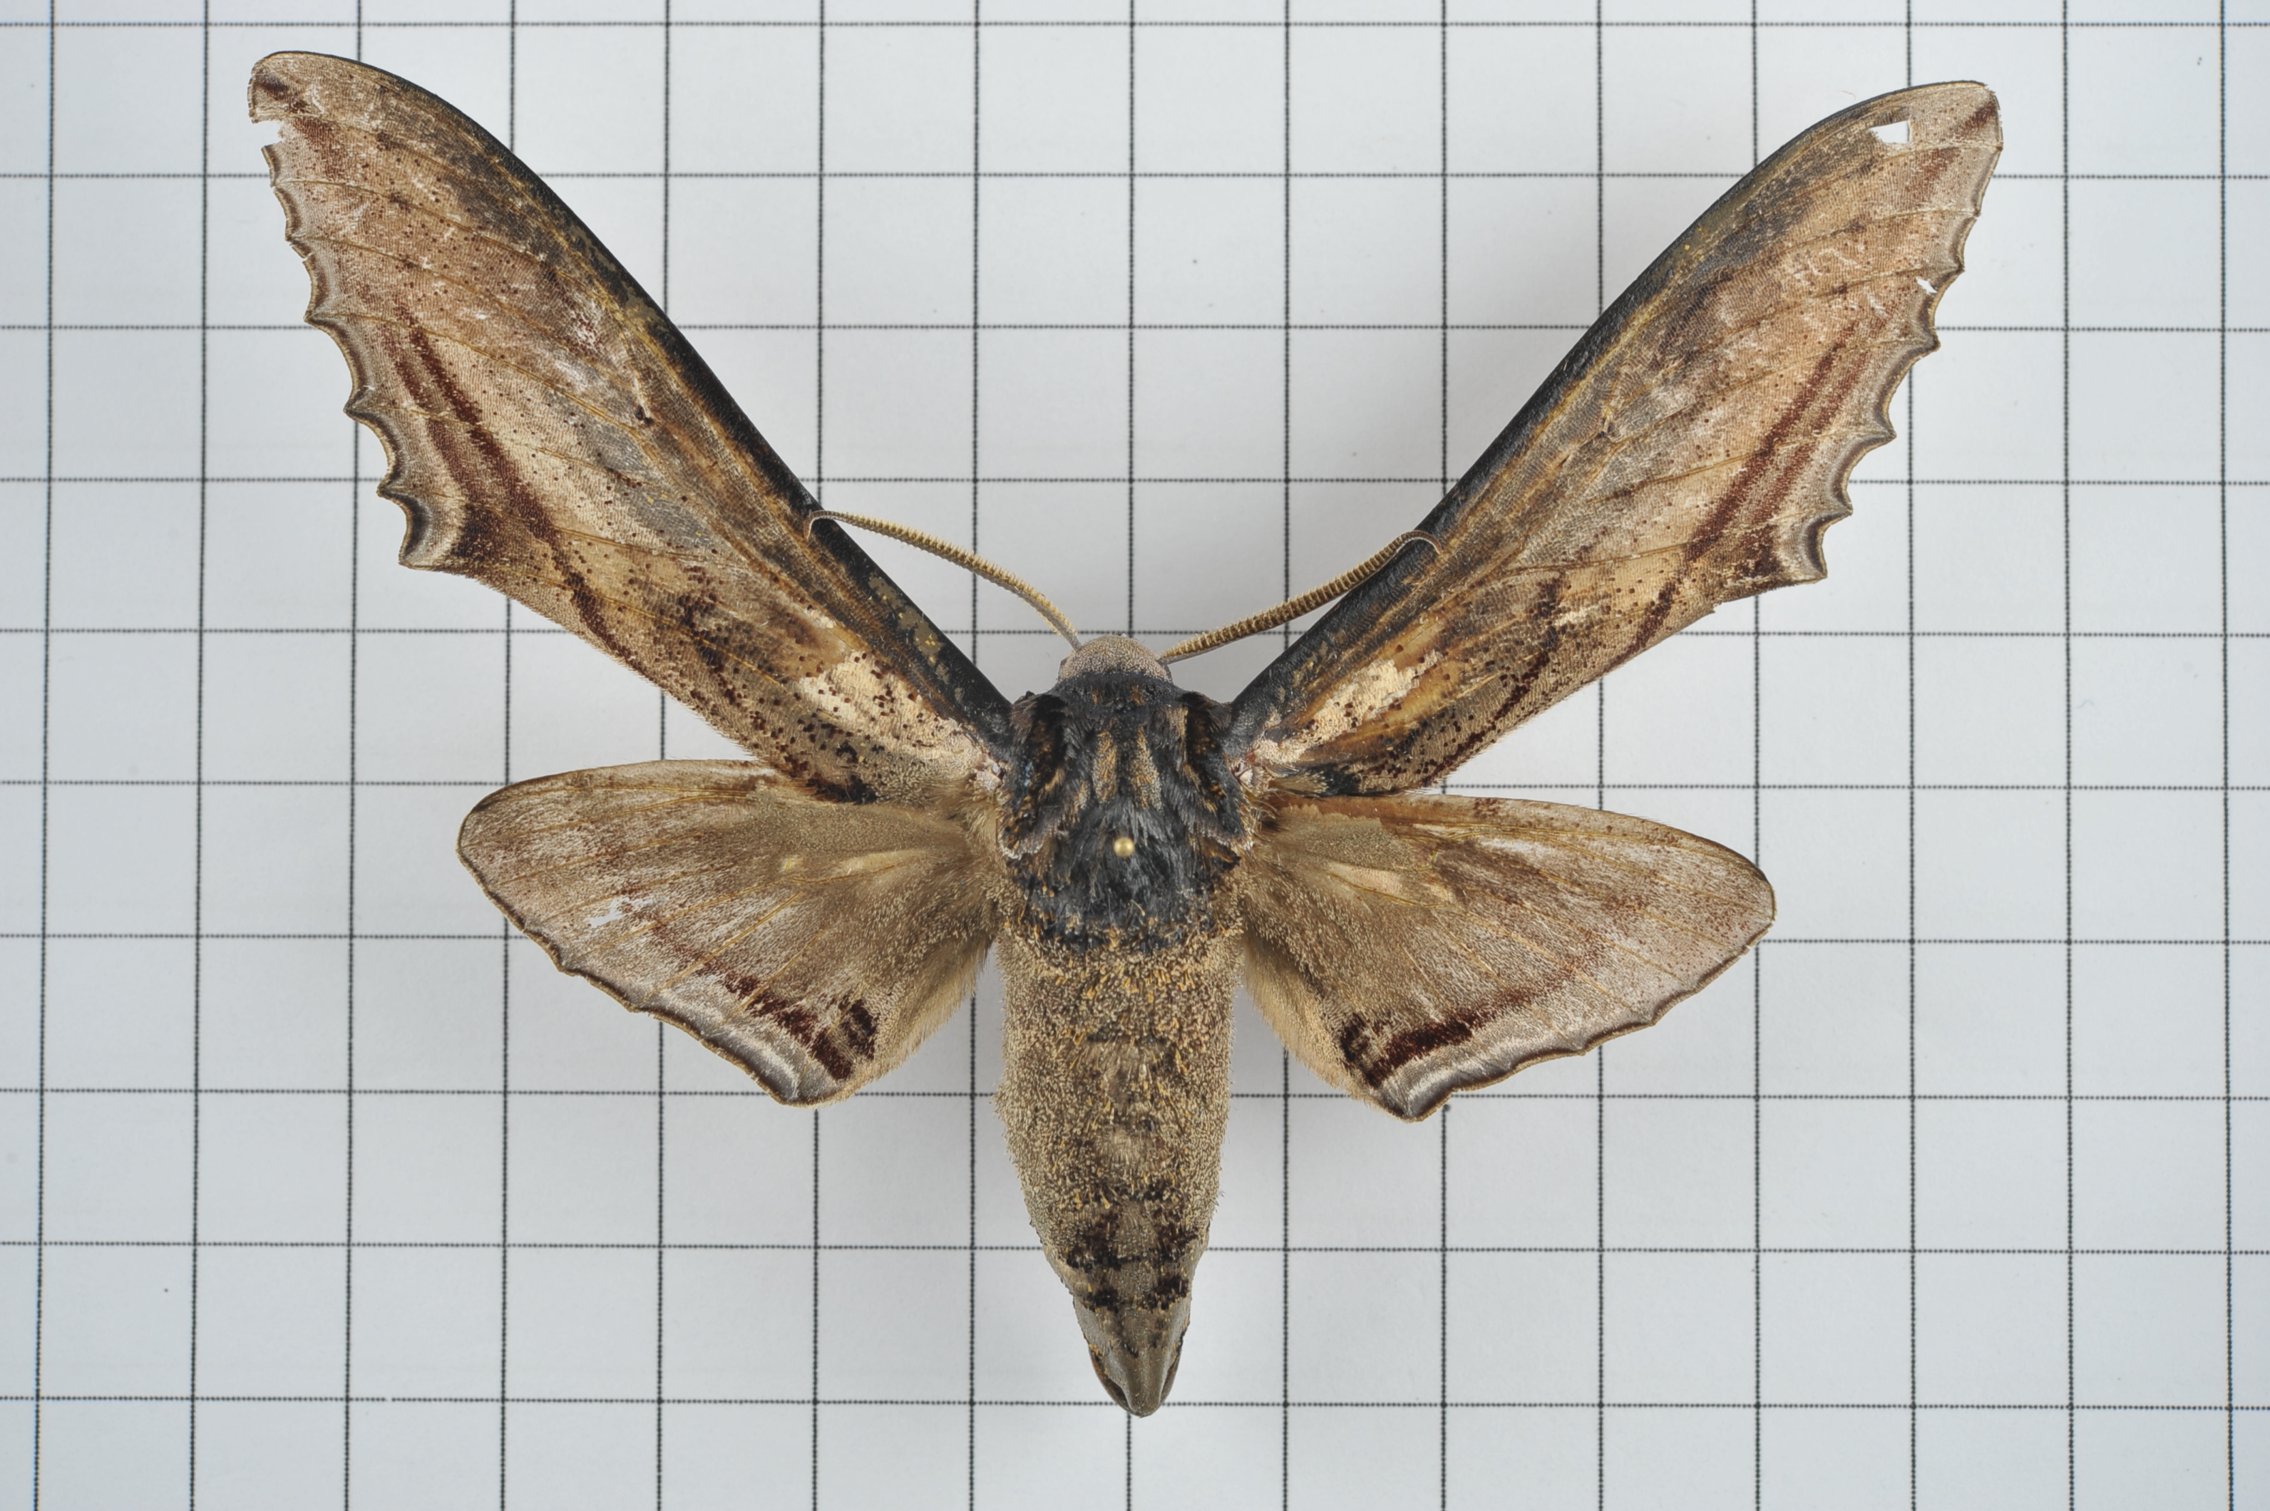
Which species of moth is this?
Langia zenzeroides formosana
